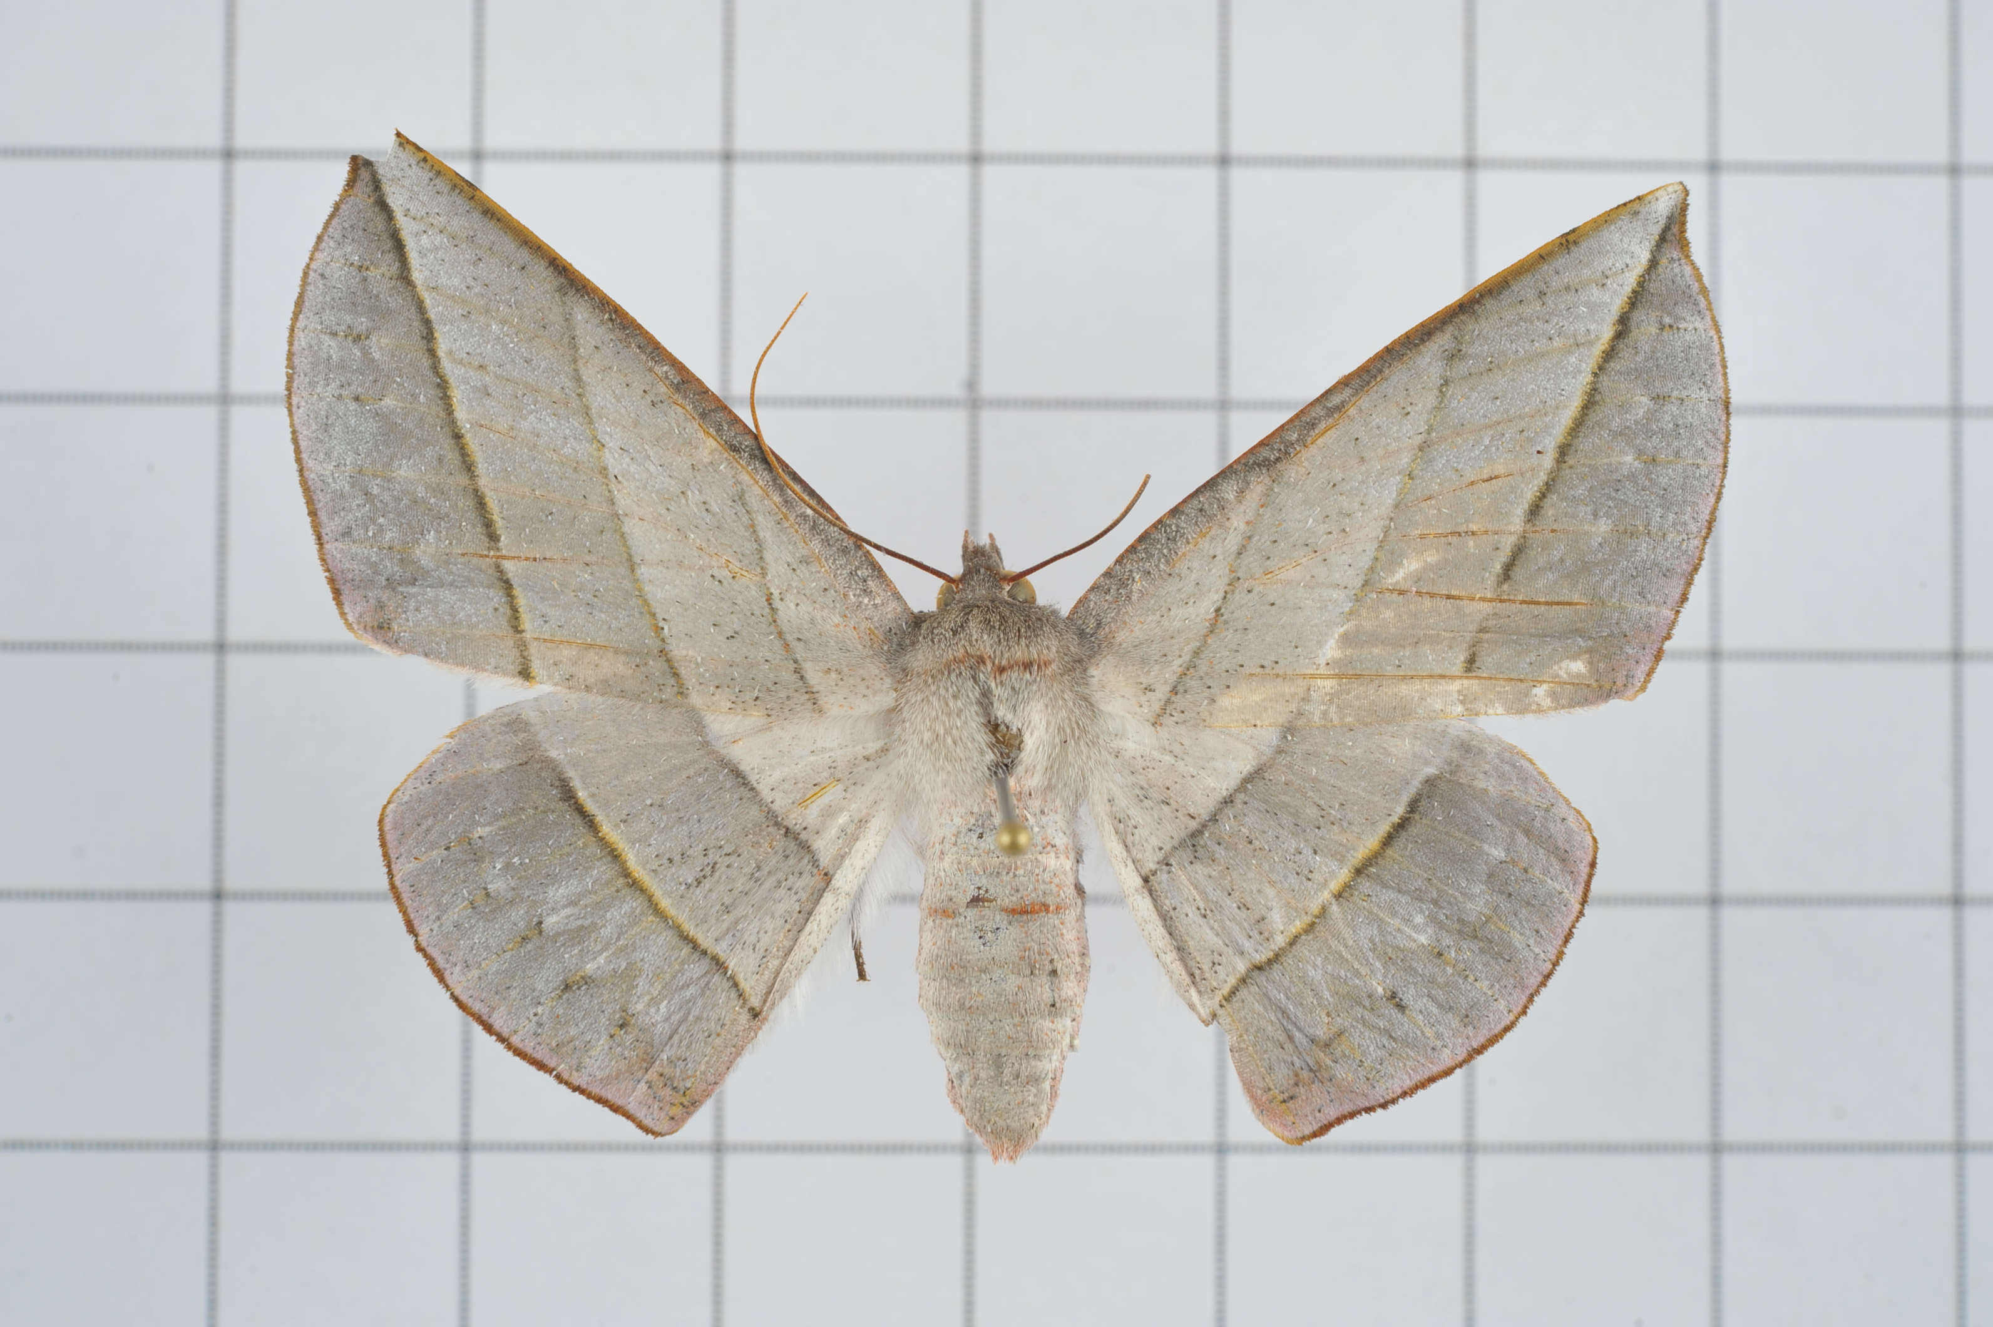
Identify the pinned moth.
Sarcinodes aequilinearia
